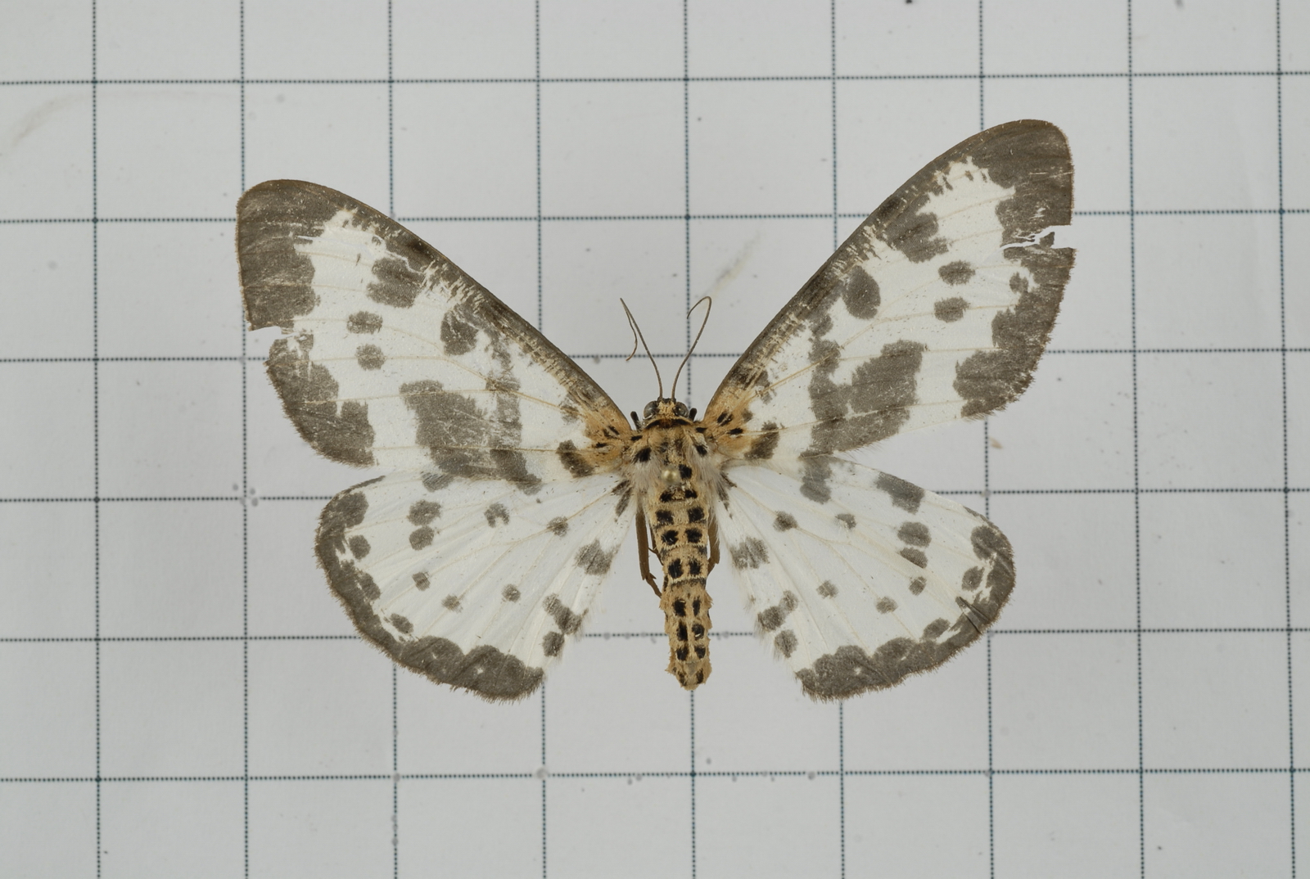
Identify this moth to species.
Percnia longitermen
